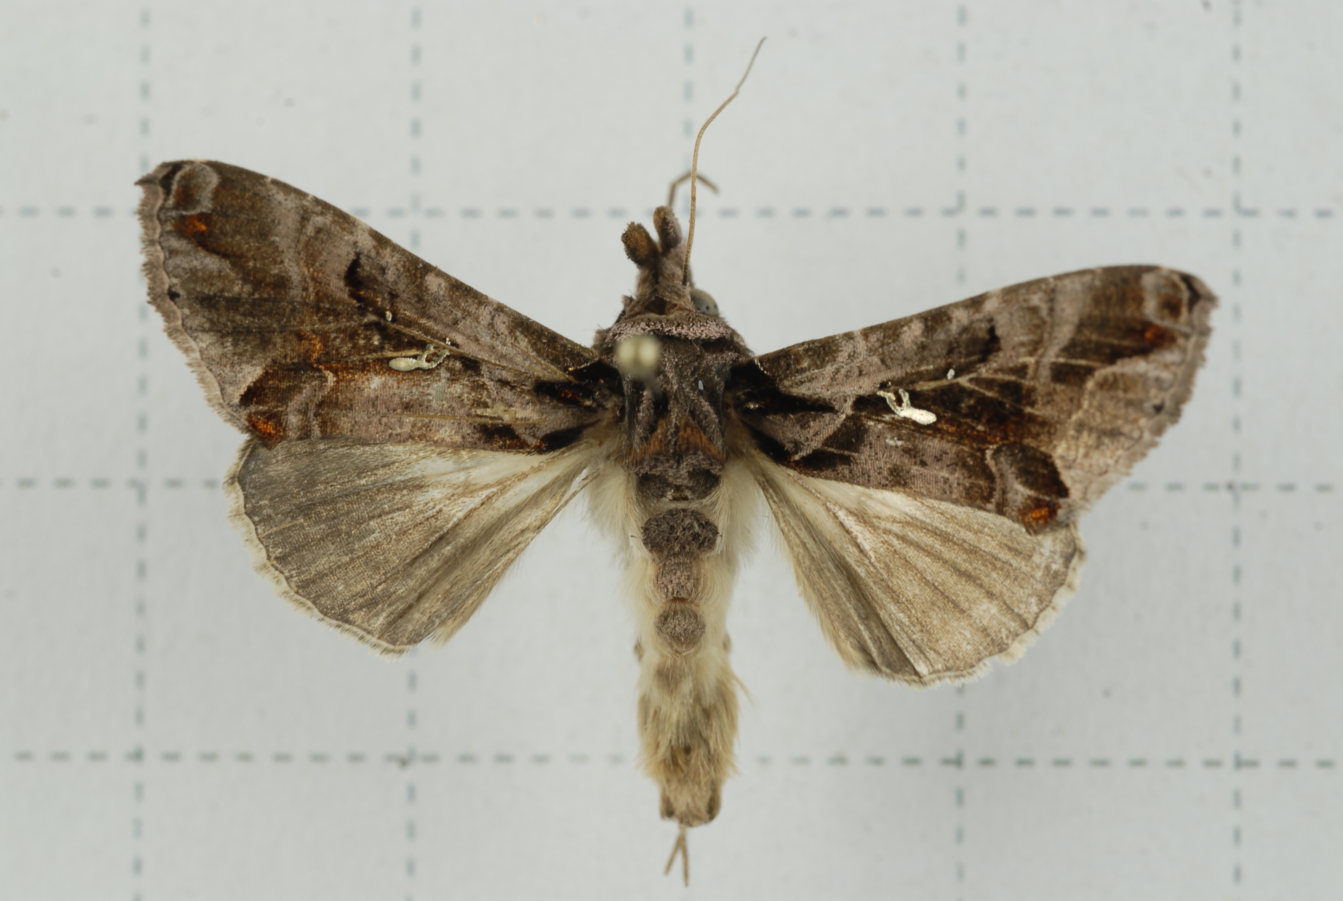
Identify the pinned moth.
Plusiopalpa adrasta shisa
